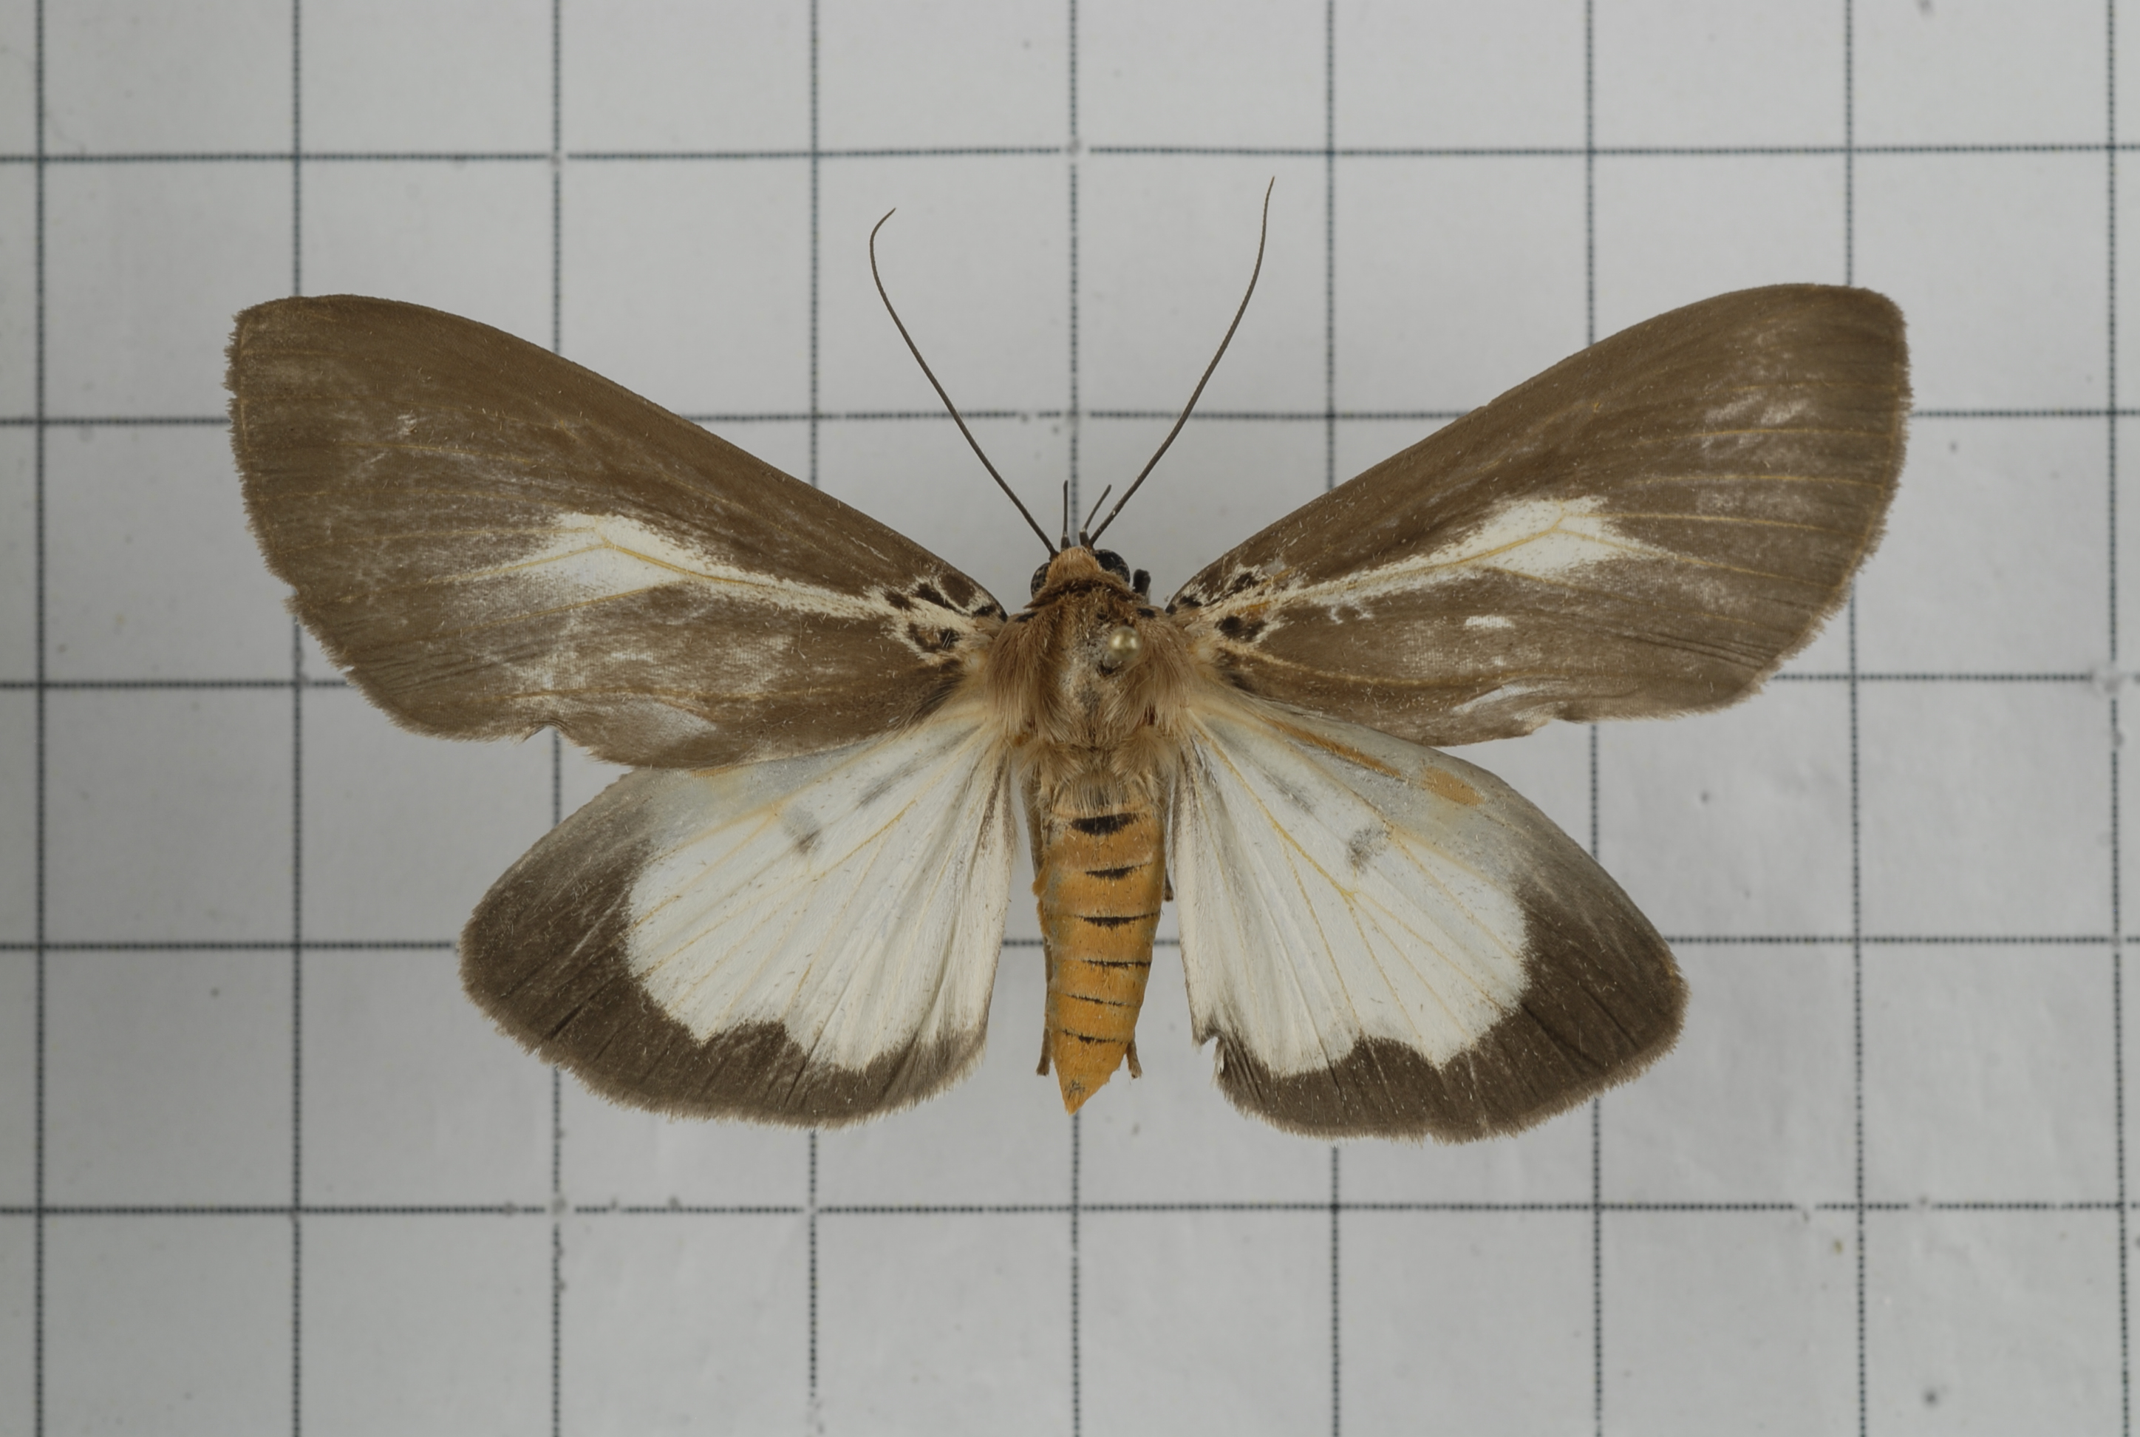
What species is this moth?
Asota heliconia zebrina
